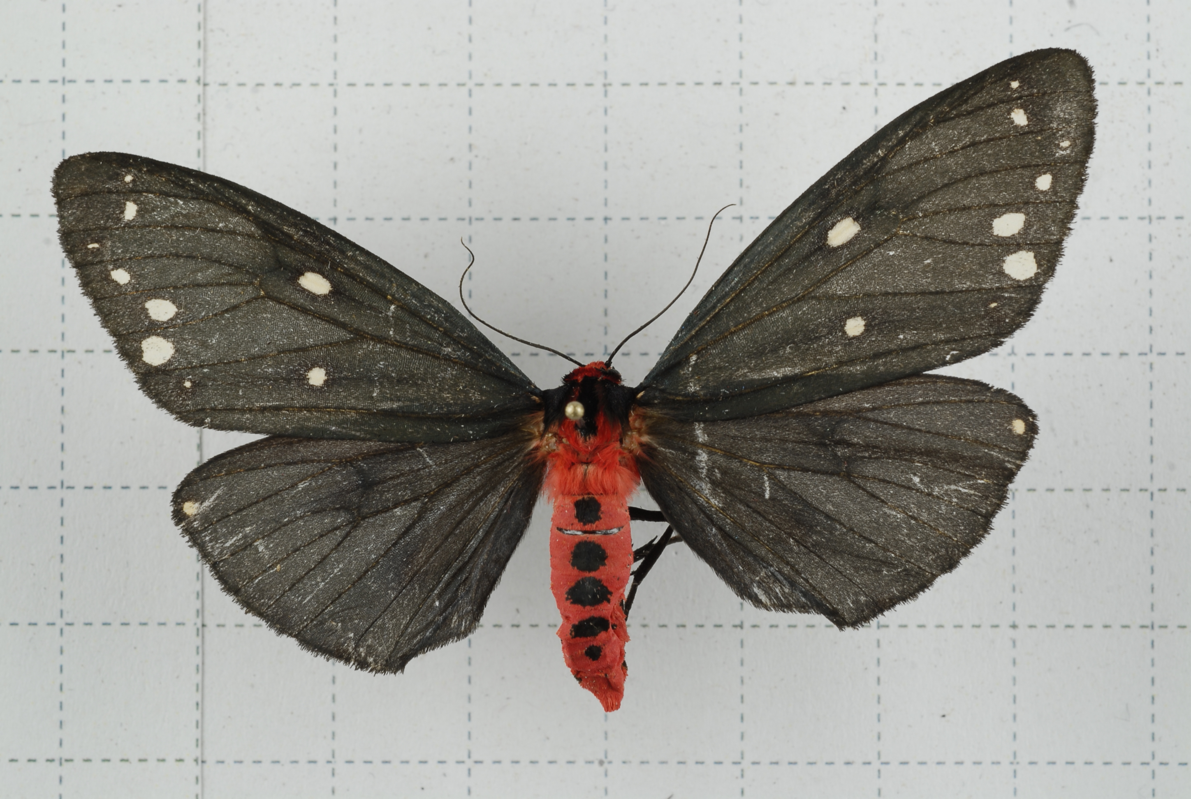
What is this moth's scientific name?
Taicallimorpha albipuncta
